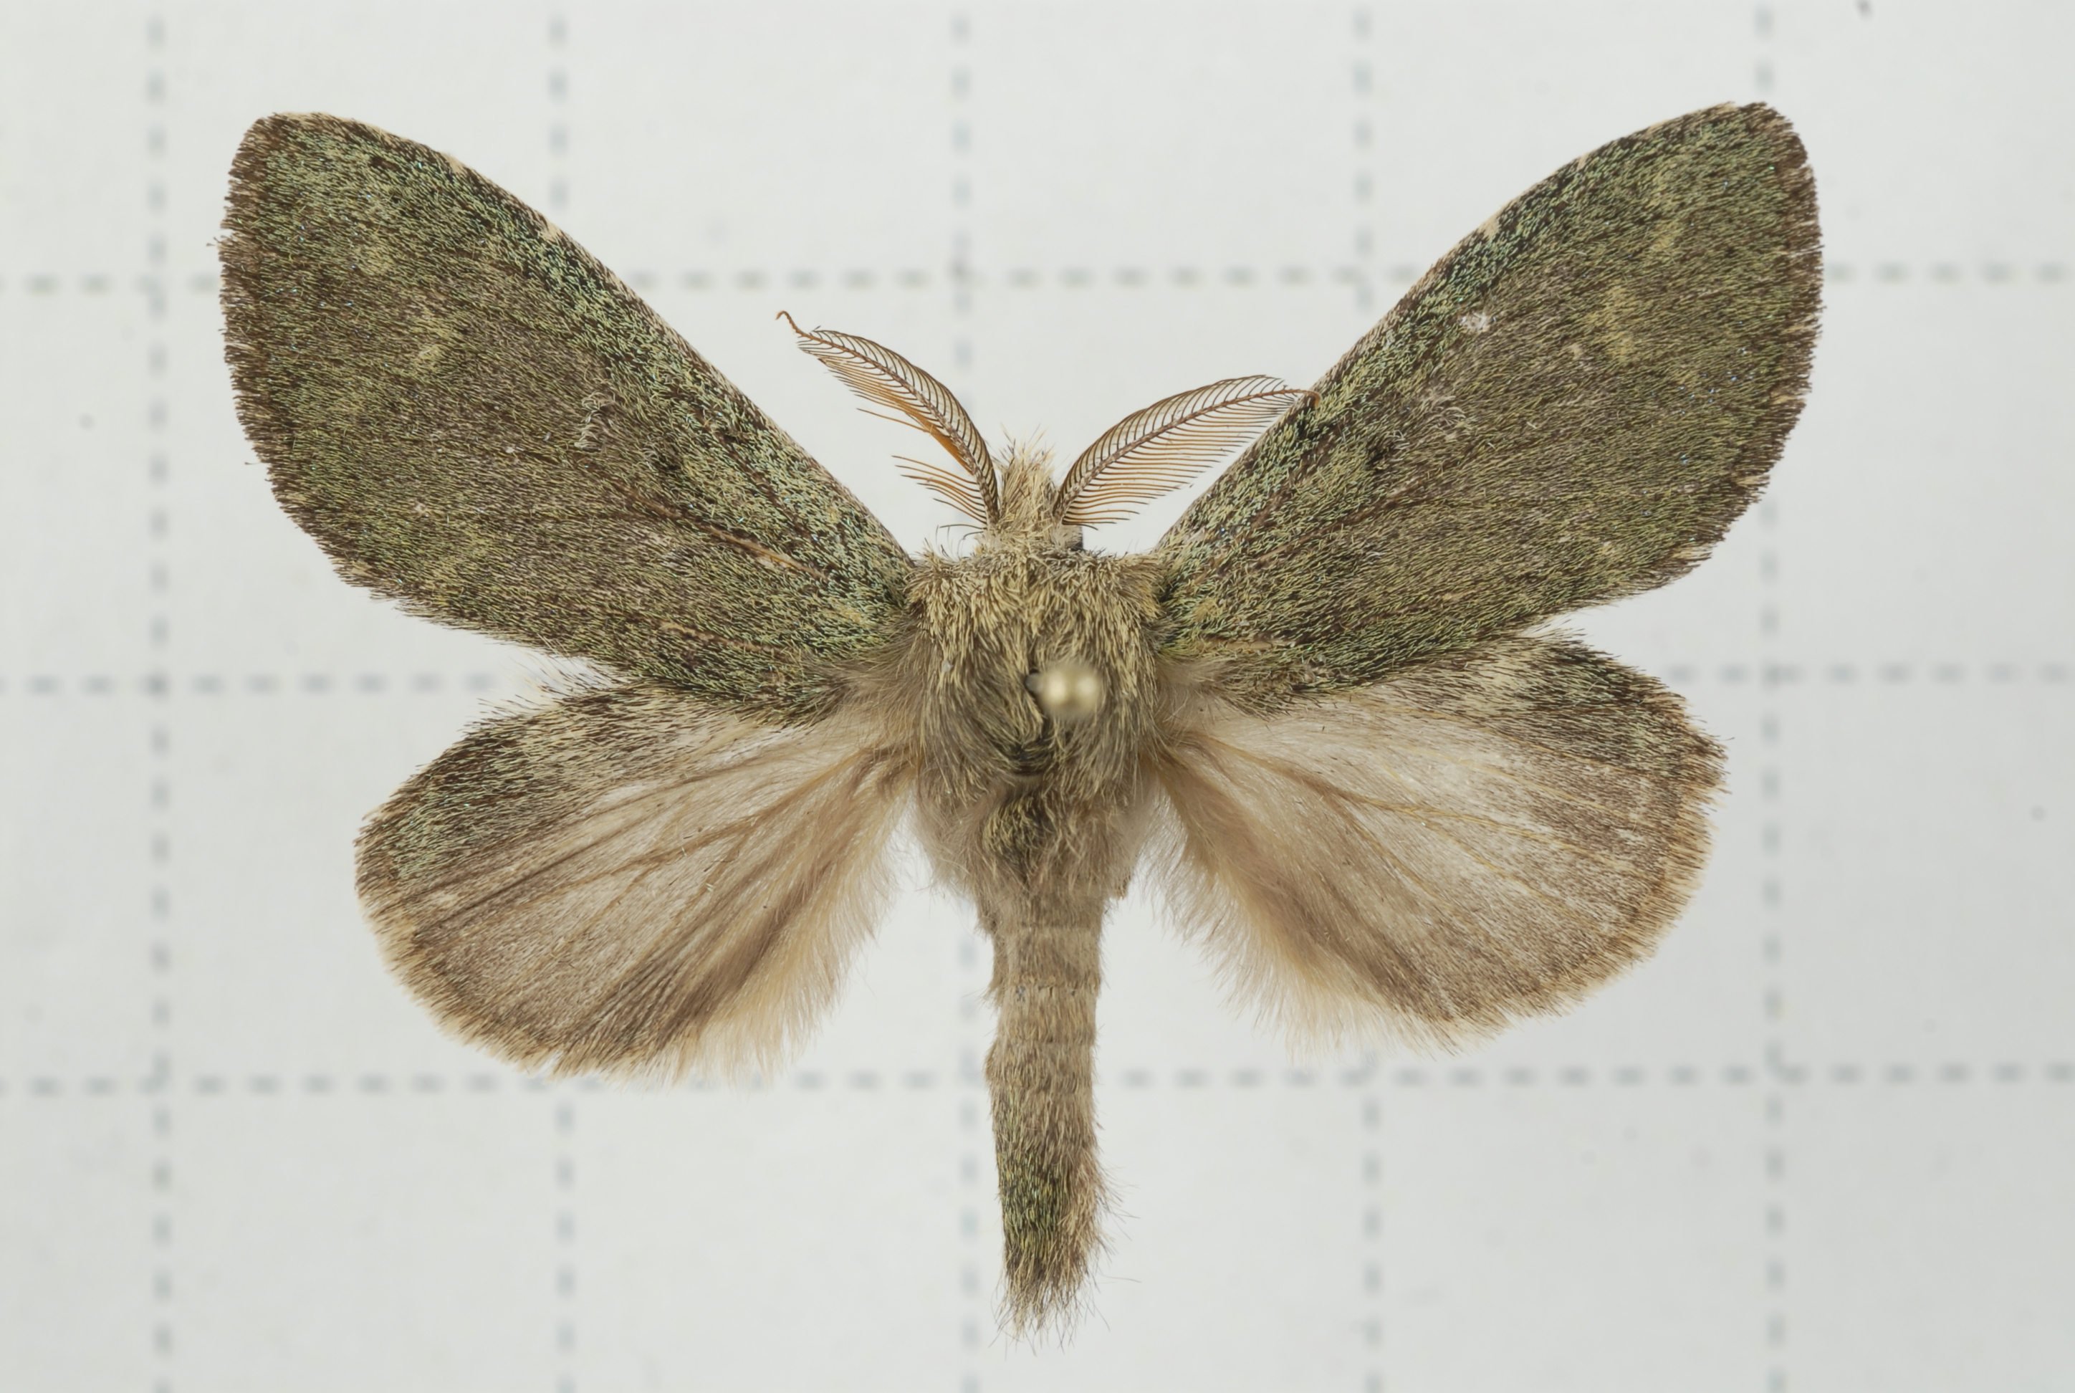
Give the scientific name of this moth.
Syntypistis cyanea cyanea
